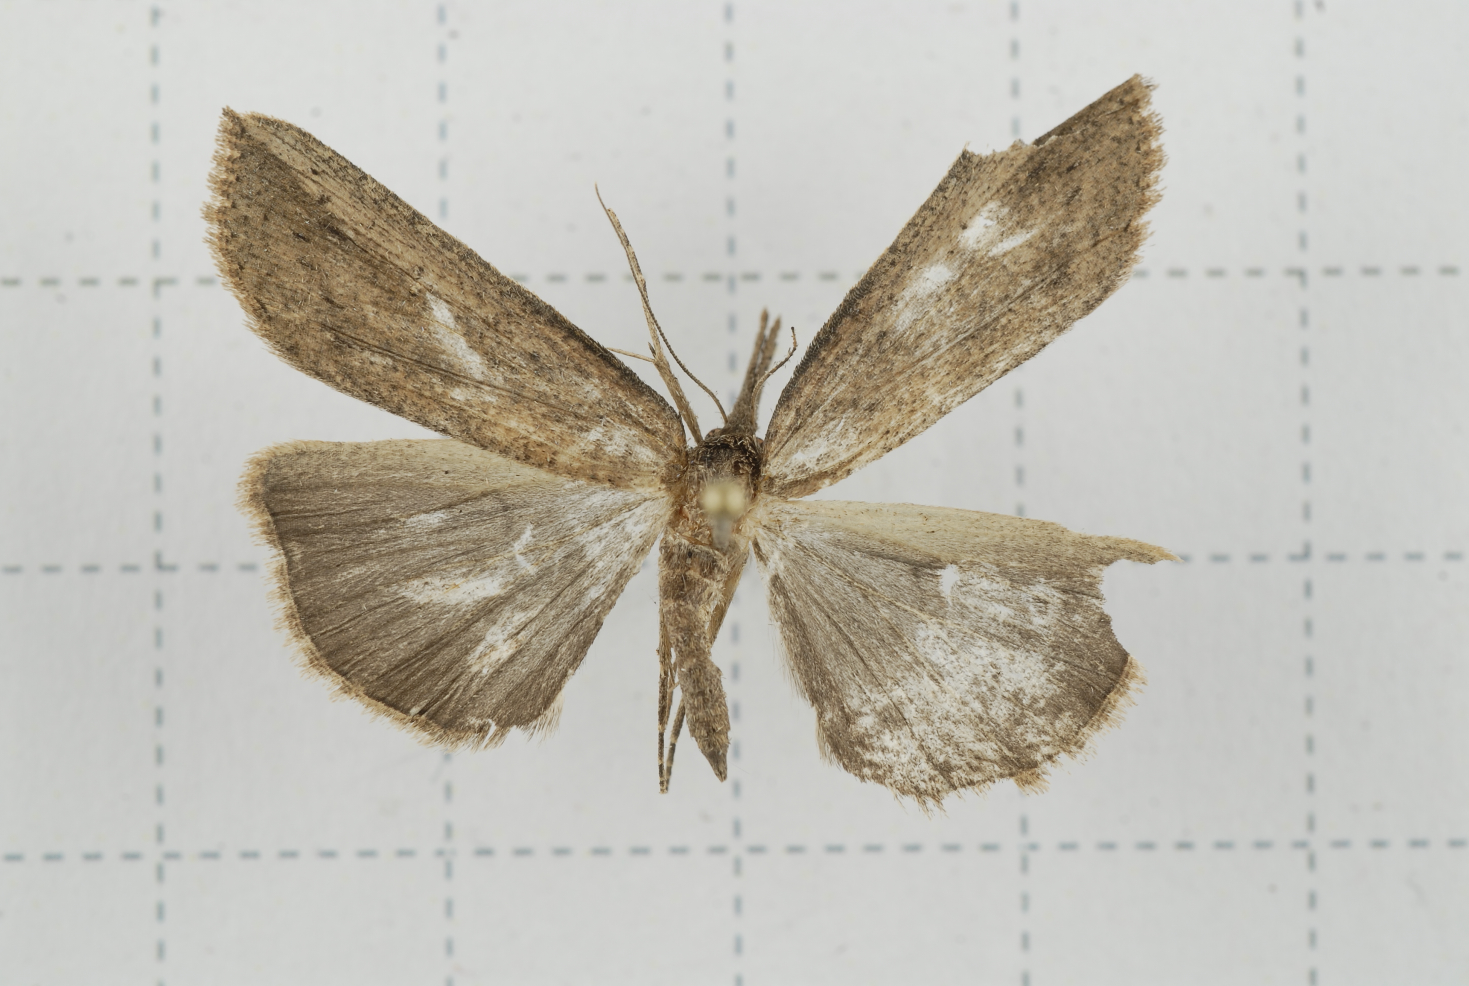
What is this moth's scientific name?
Hypena longipennis
